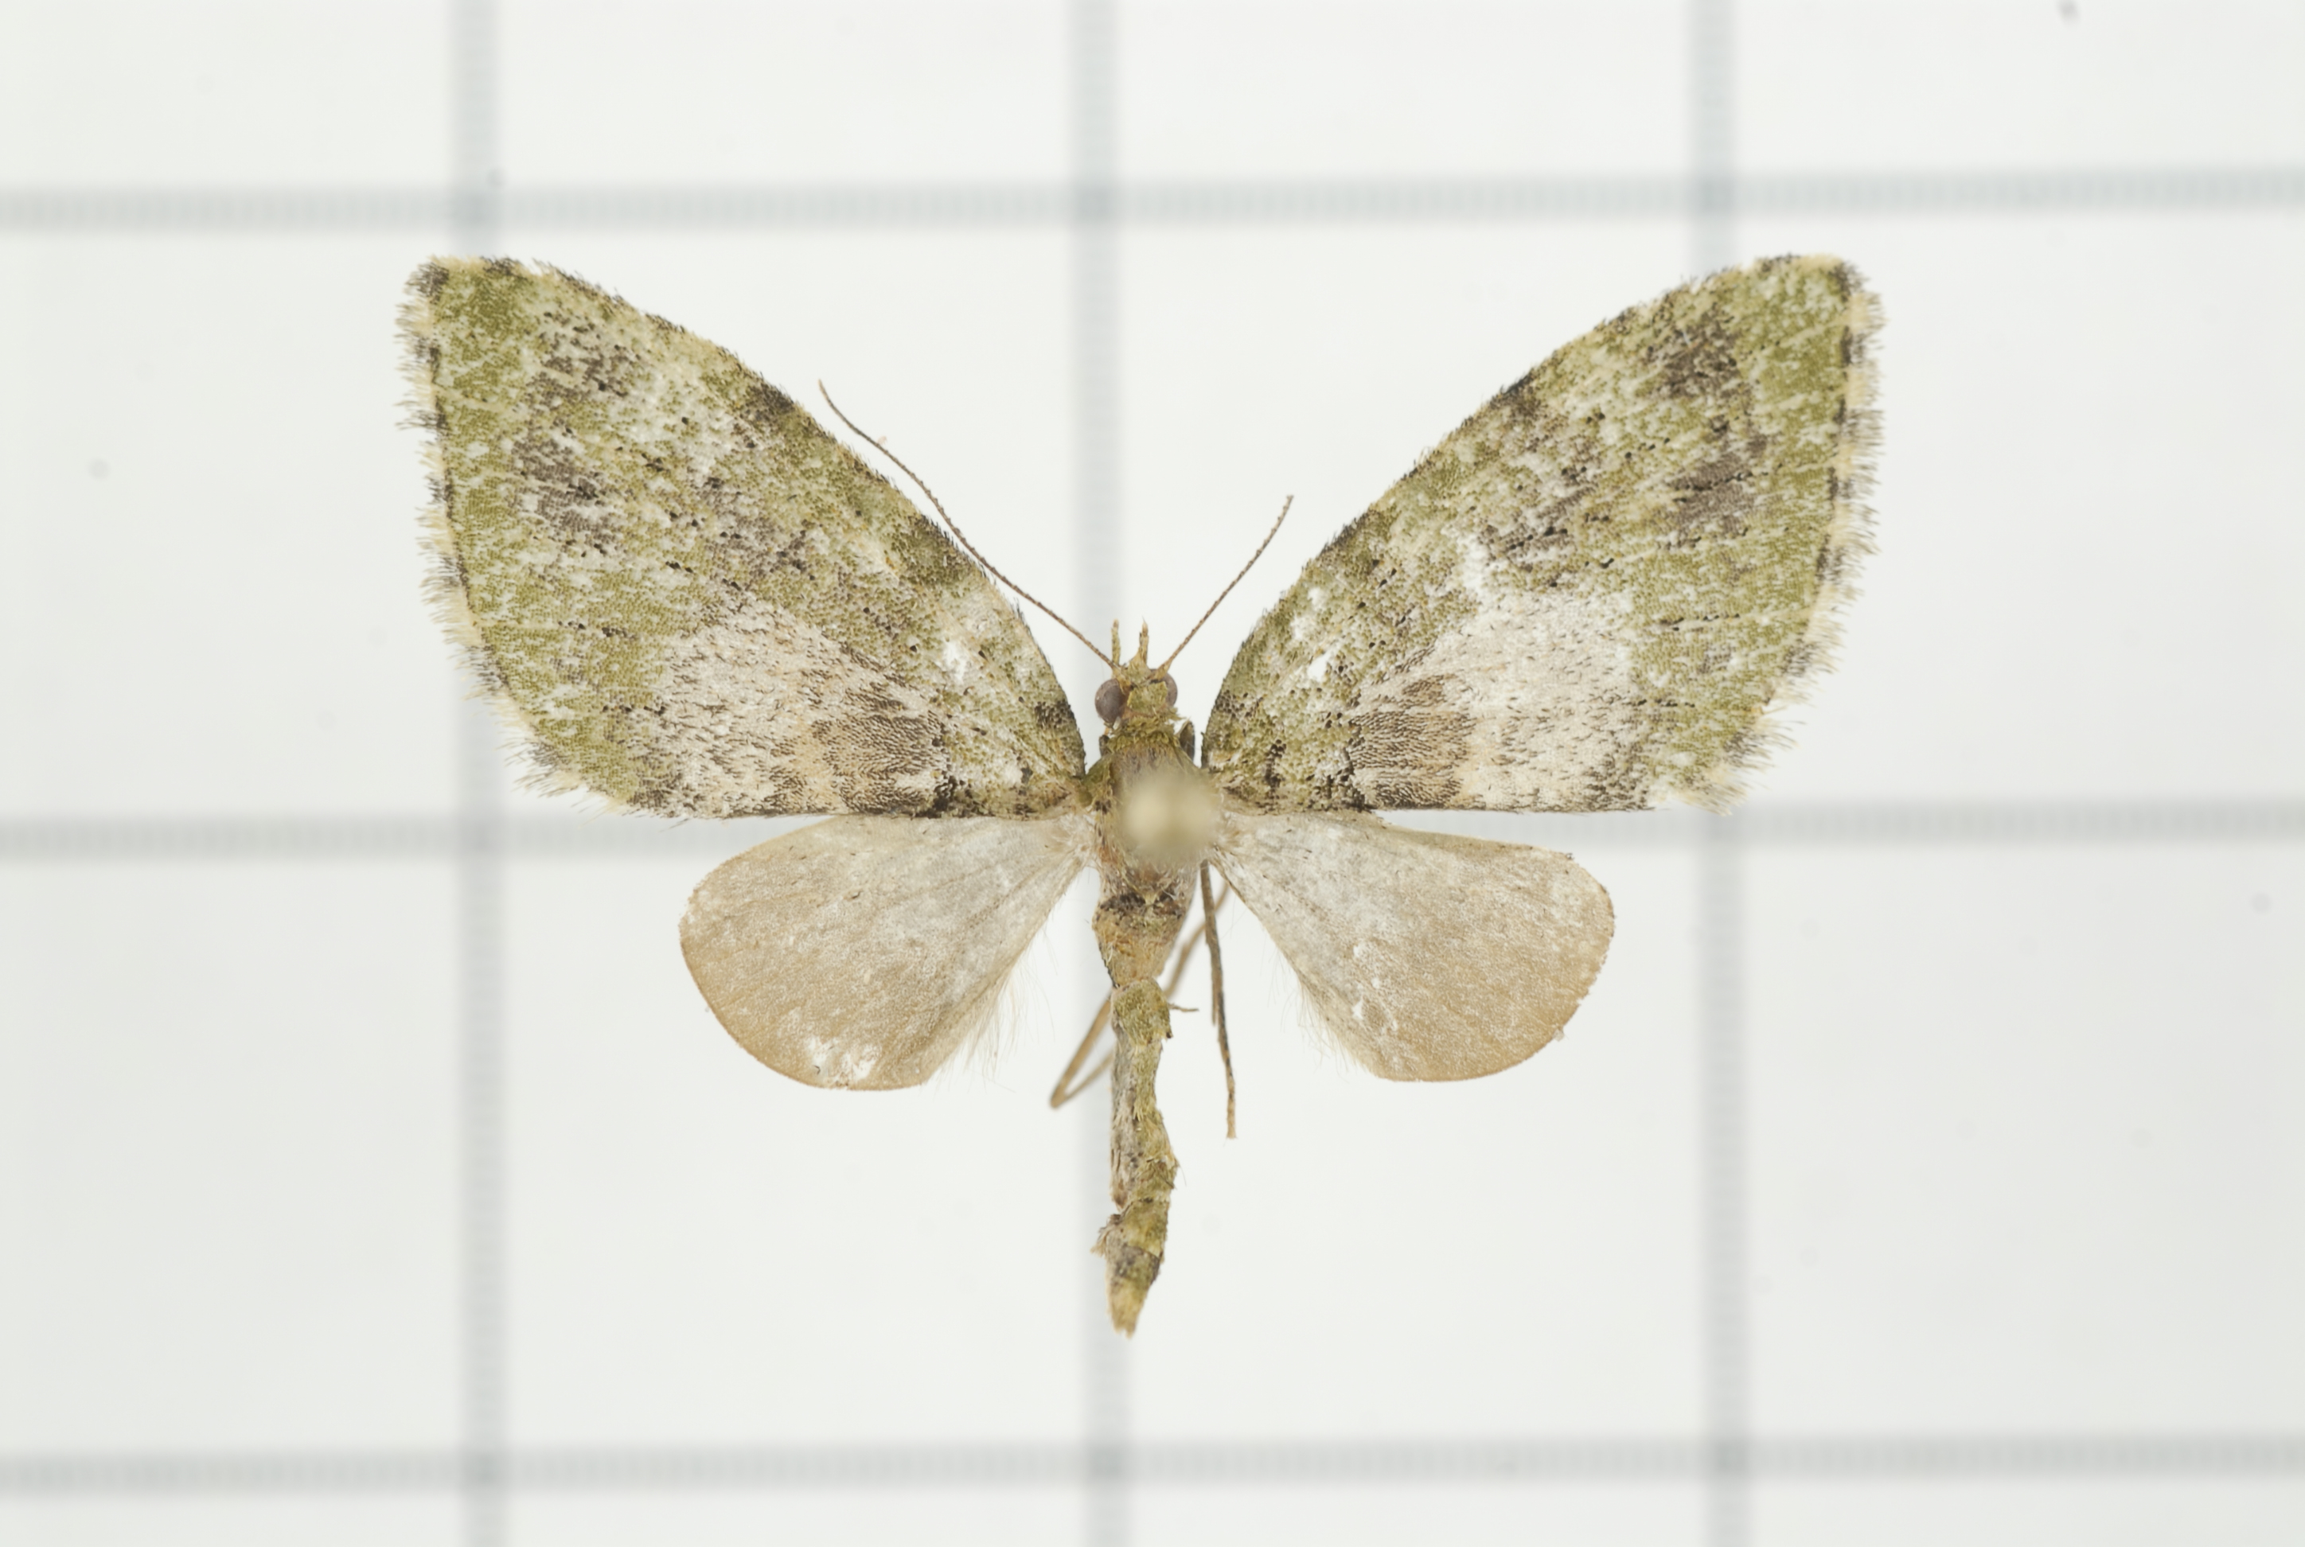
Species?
Chloroclystis blanda
